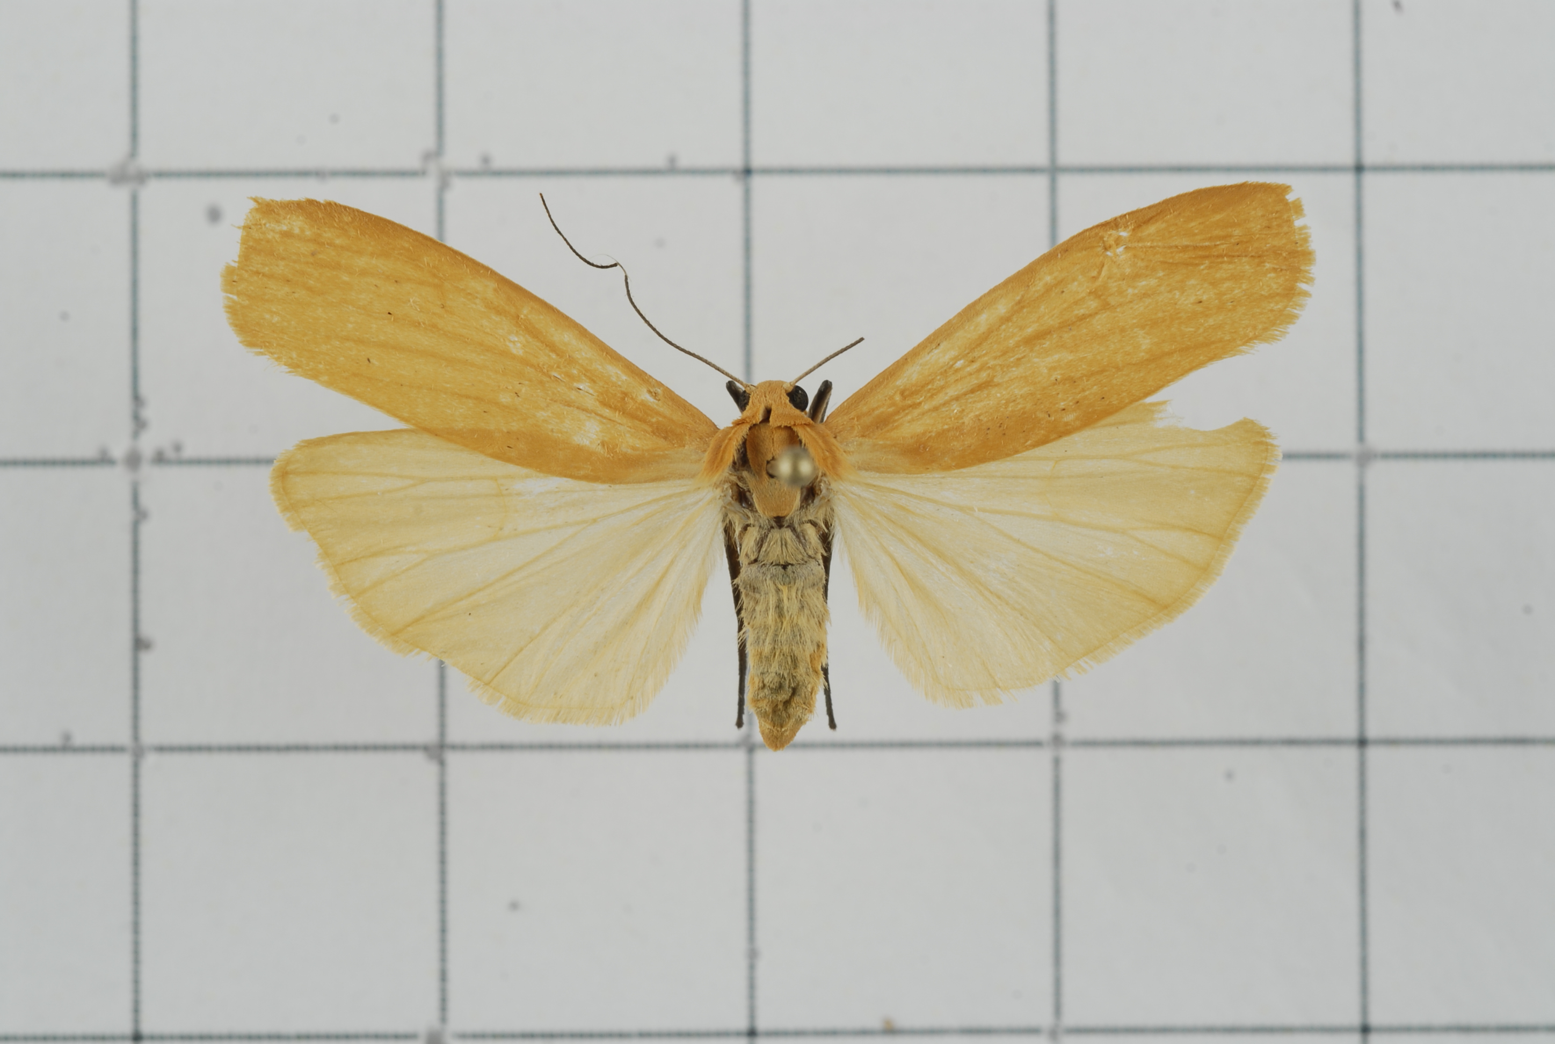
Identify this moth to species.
Katha magnata magnata
